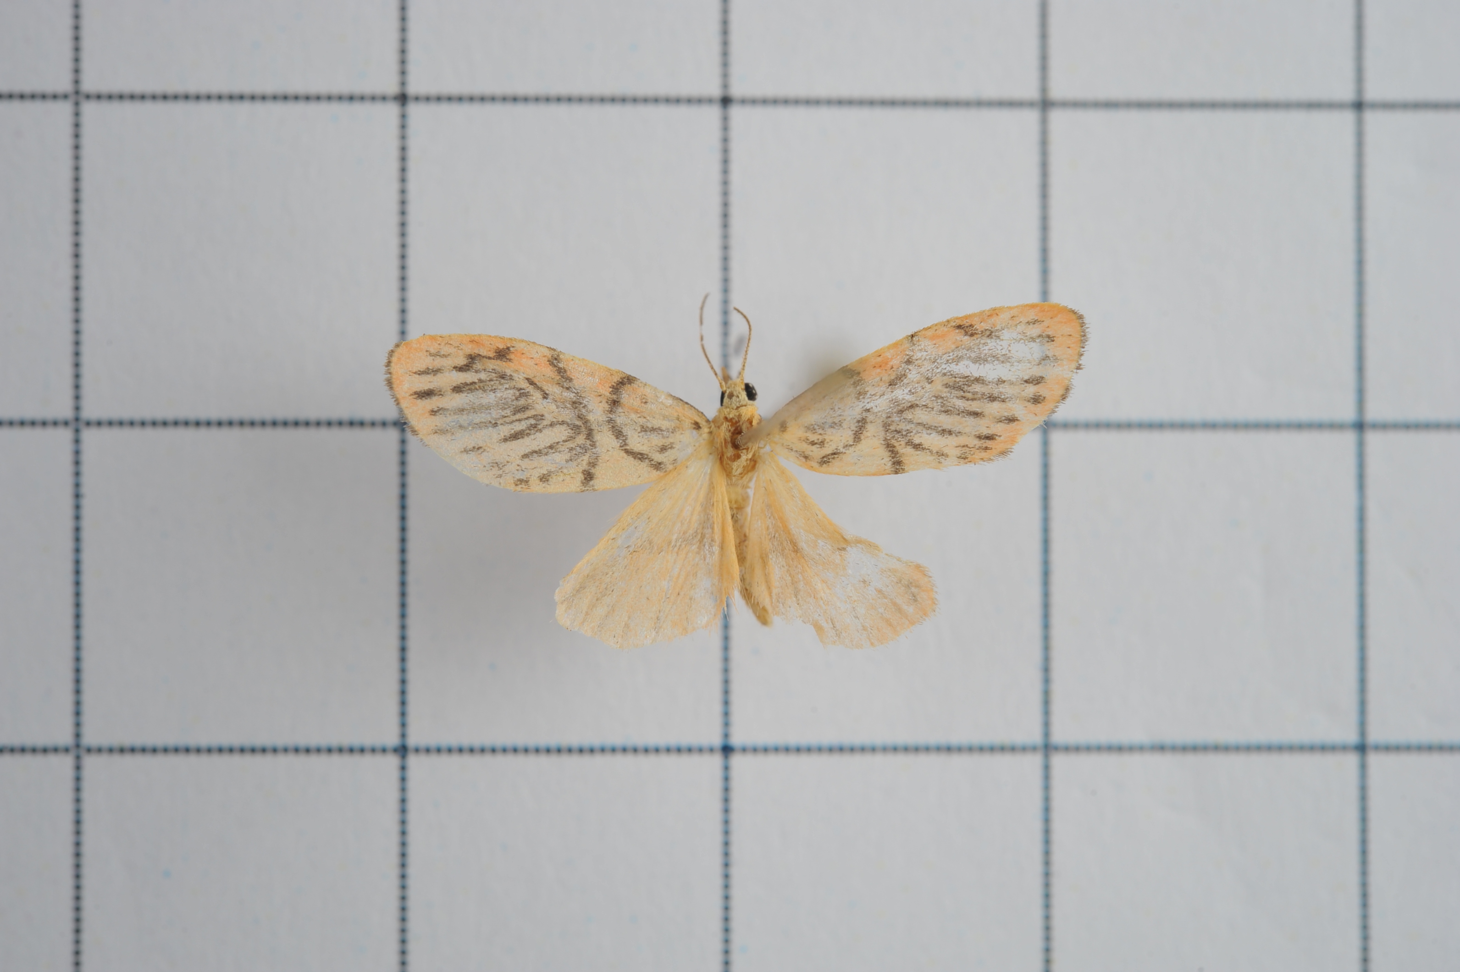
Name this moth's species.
Sesapa koshunica
